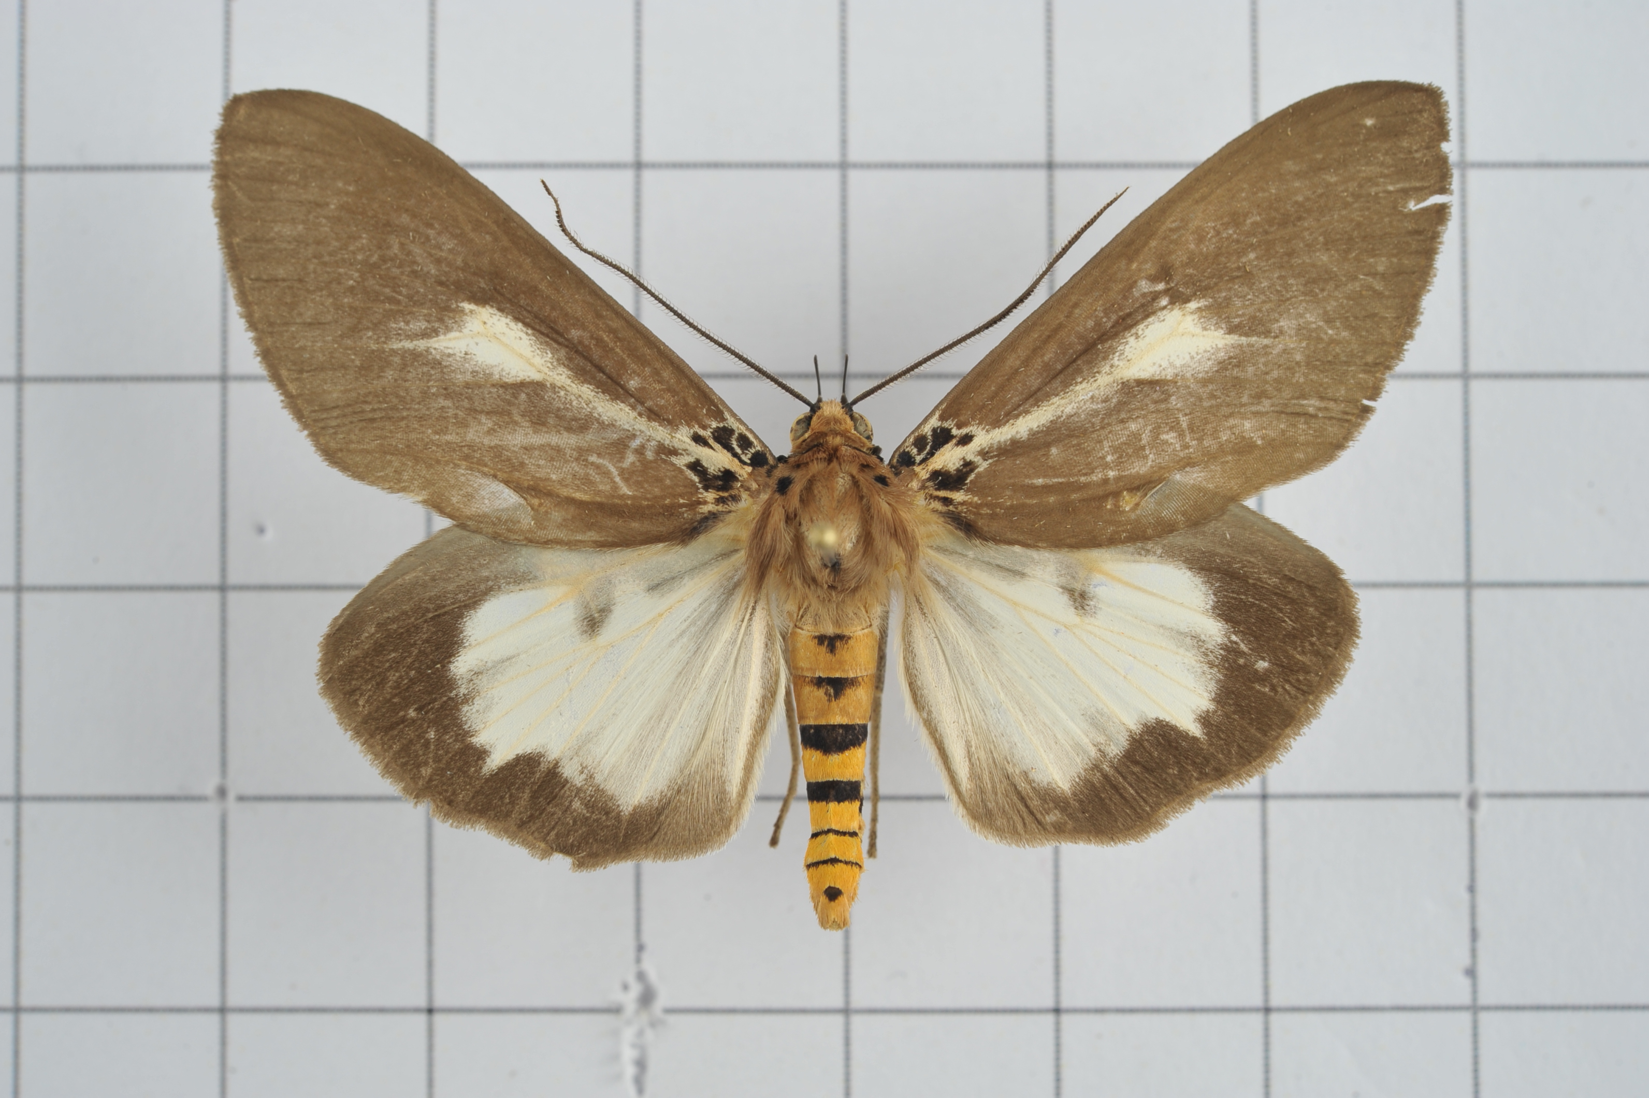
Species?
Asota heliconia zebrina
